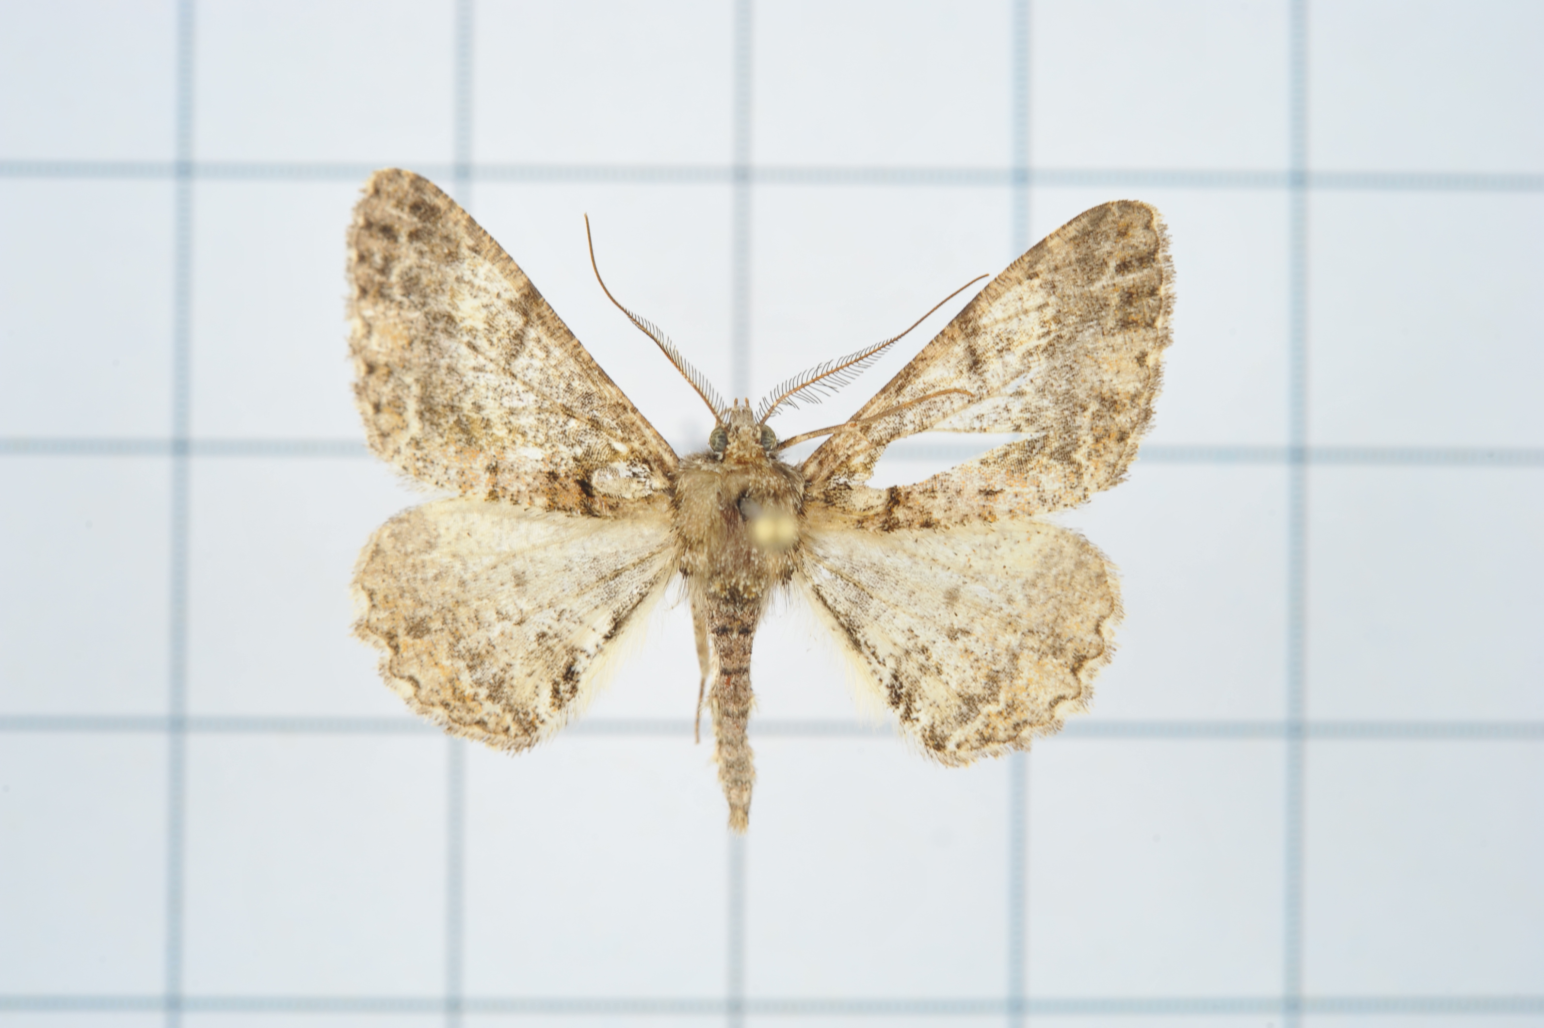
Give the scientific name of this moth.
Alcis taiwanovariegata
